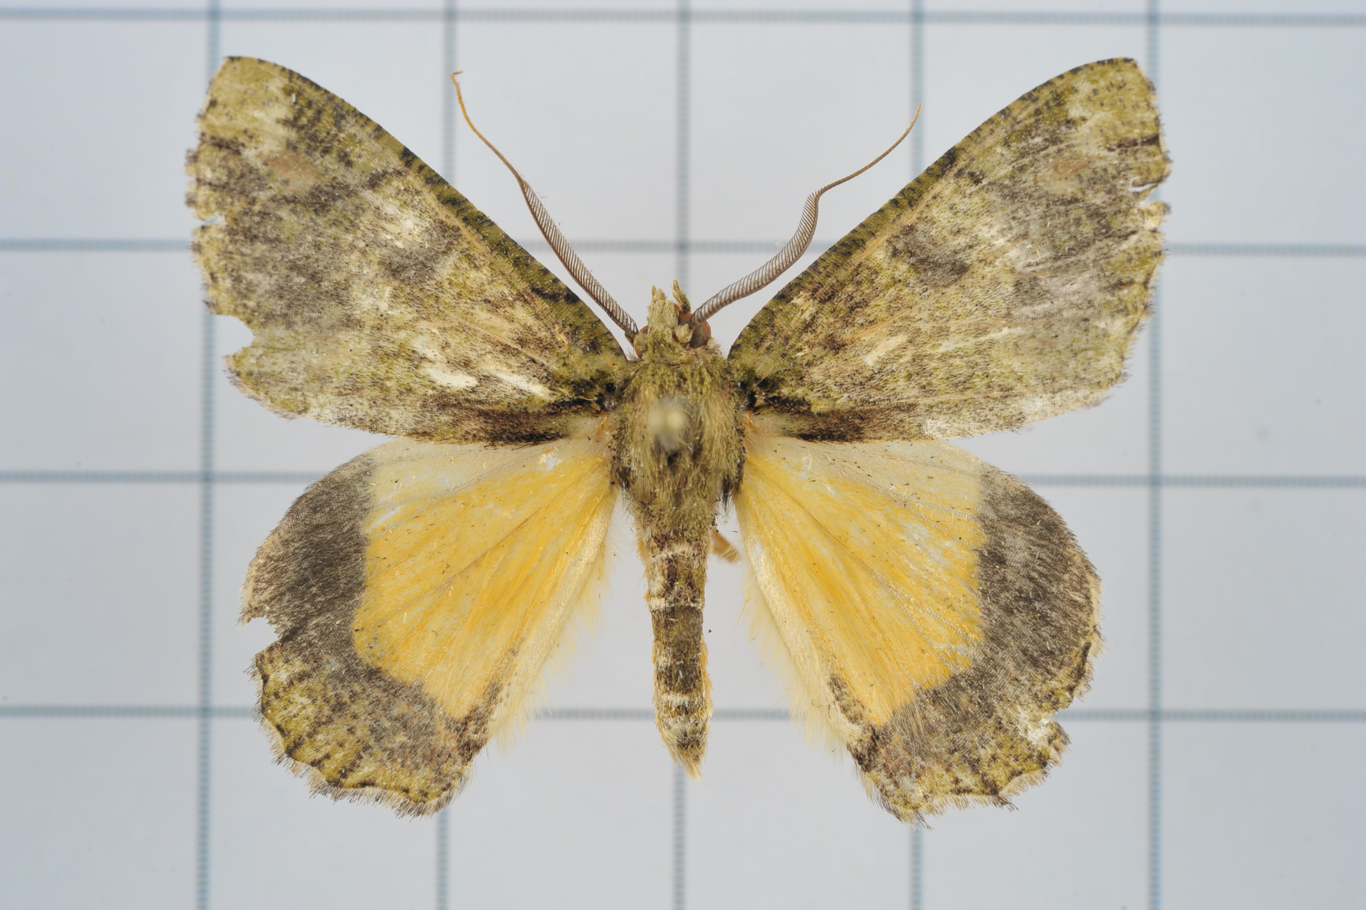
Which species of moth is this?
Dindica polyphaenaria
